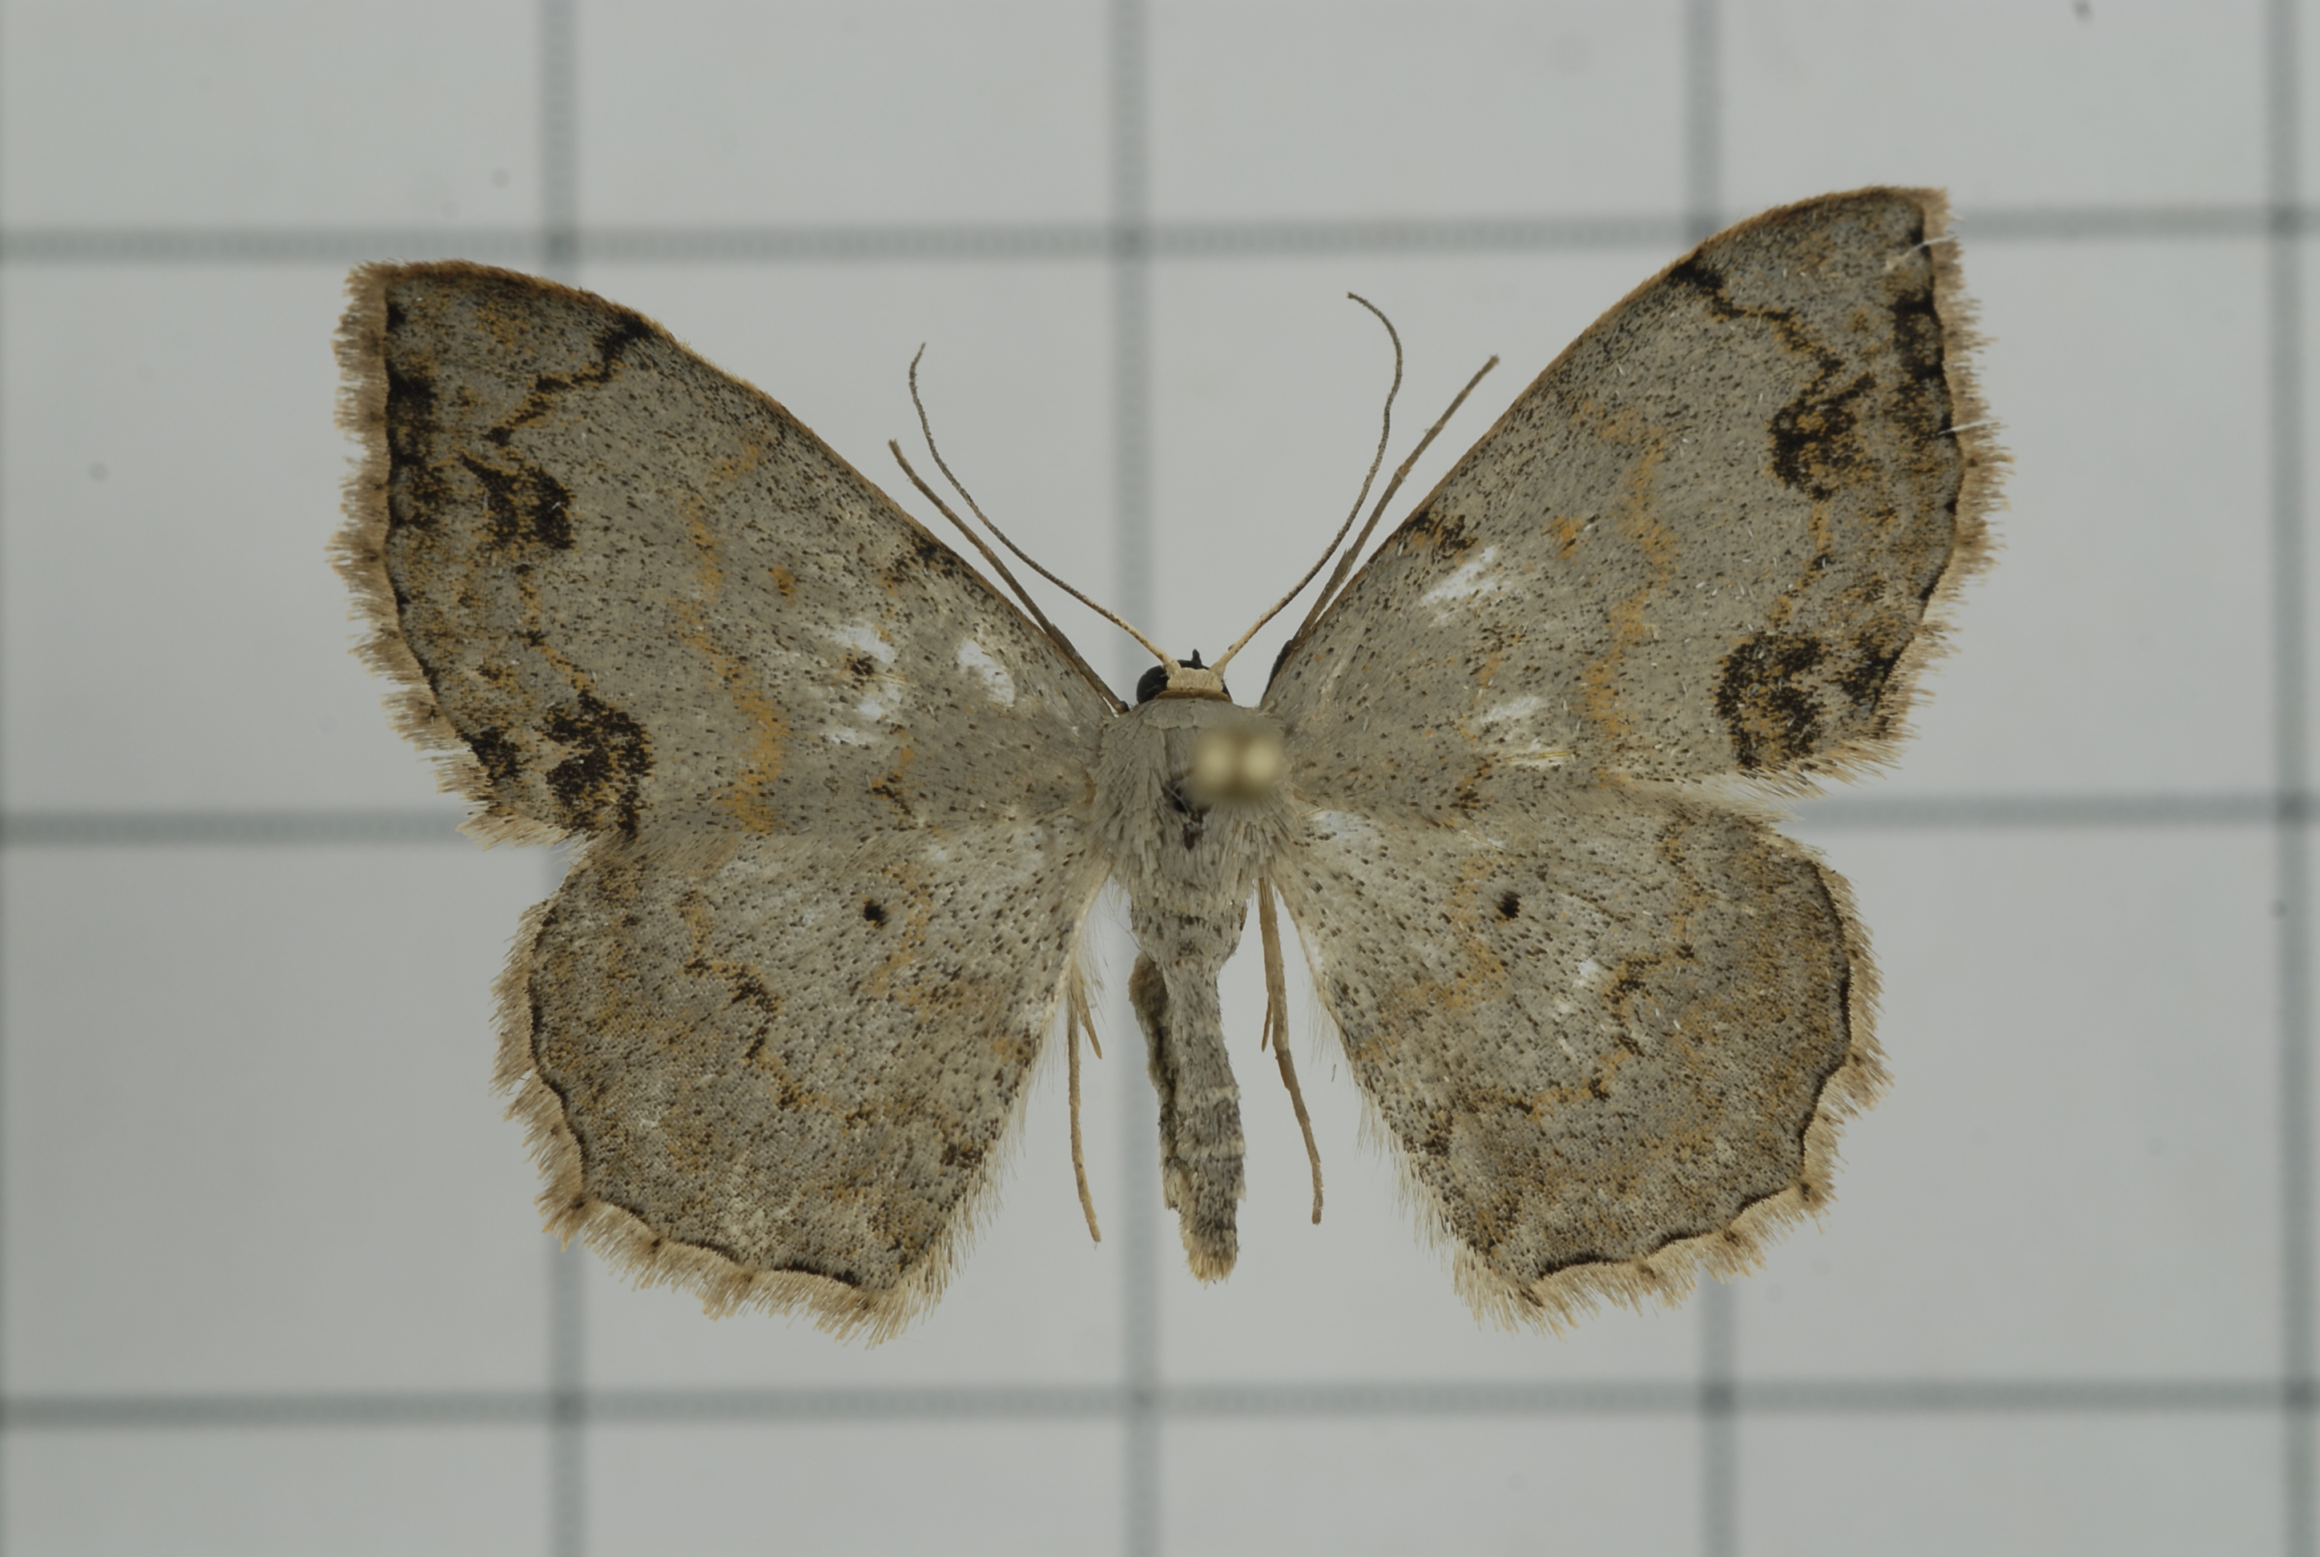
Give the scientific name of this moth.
Scopula proximaria indigenata
